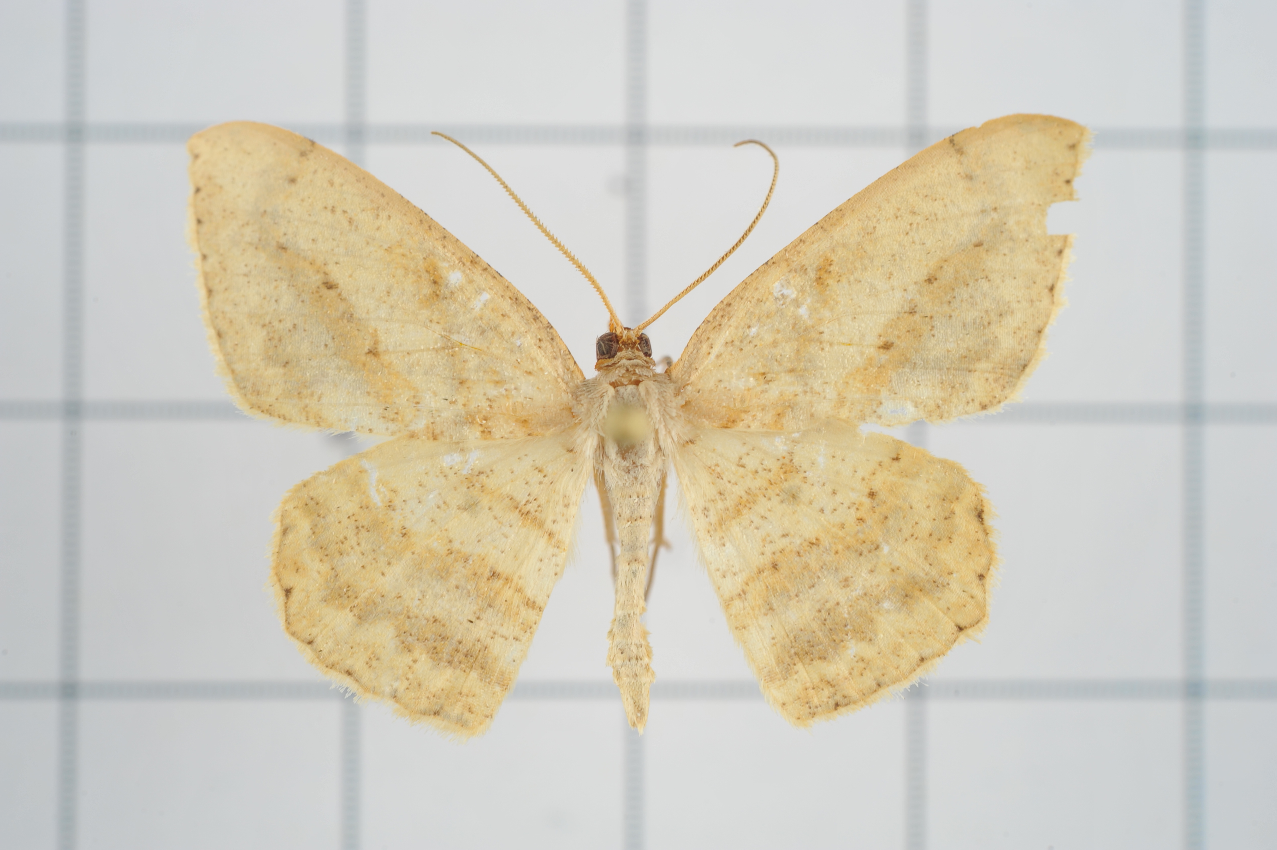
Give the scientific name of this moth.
Calletaera obliquata
